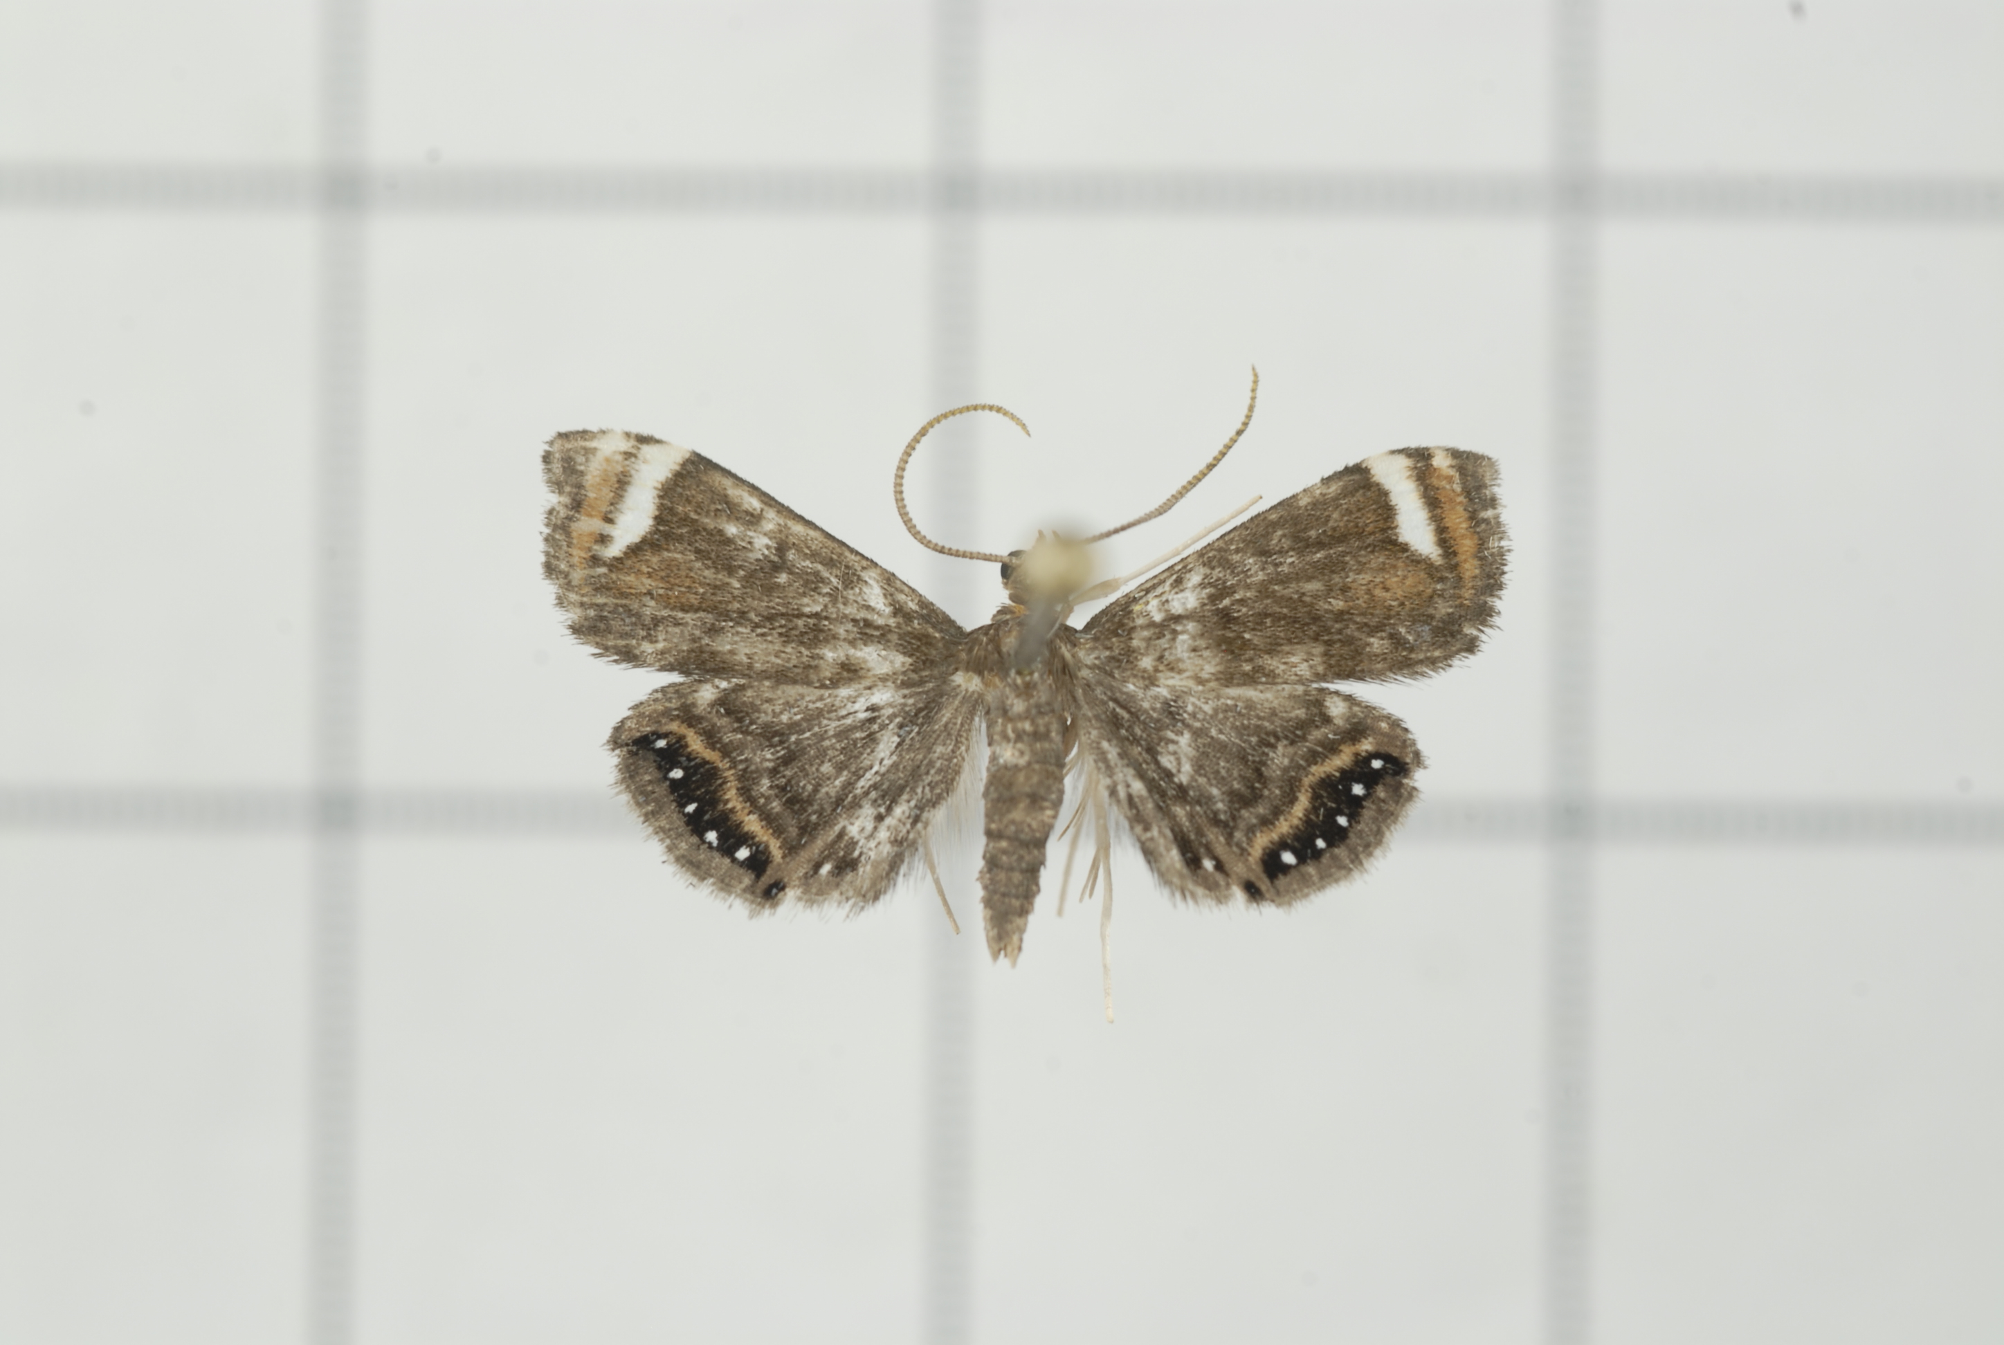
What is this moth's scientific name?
Eugauria albidentata
